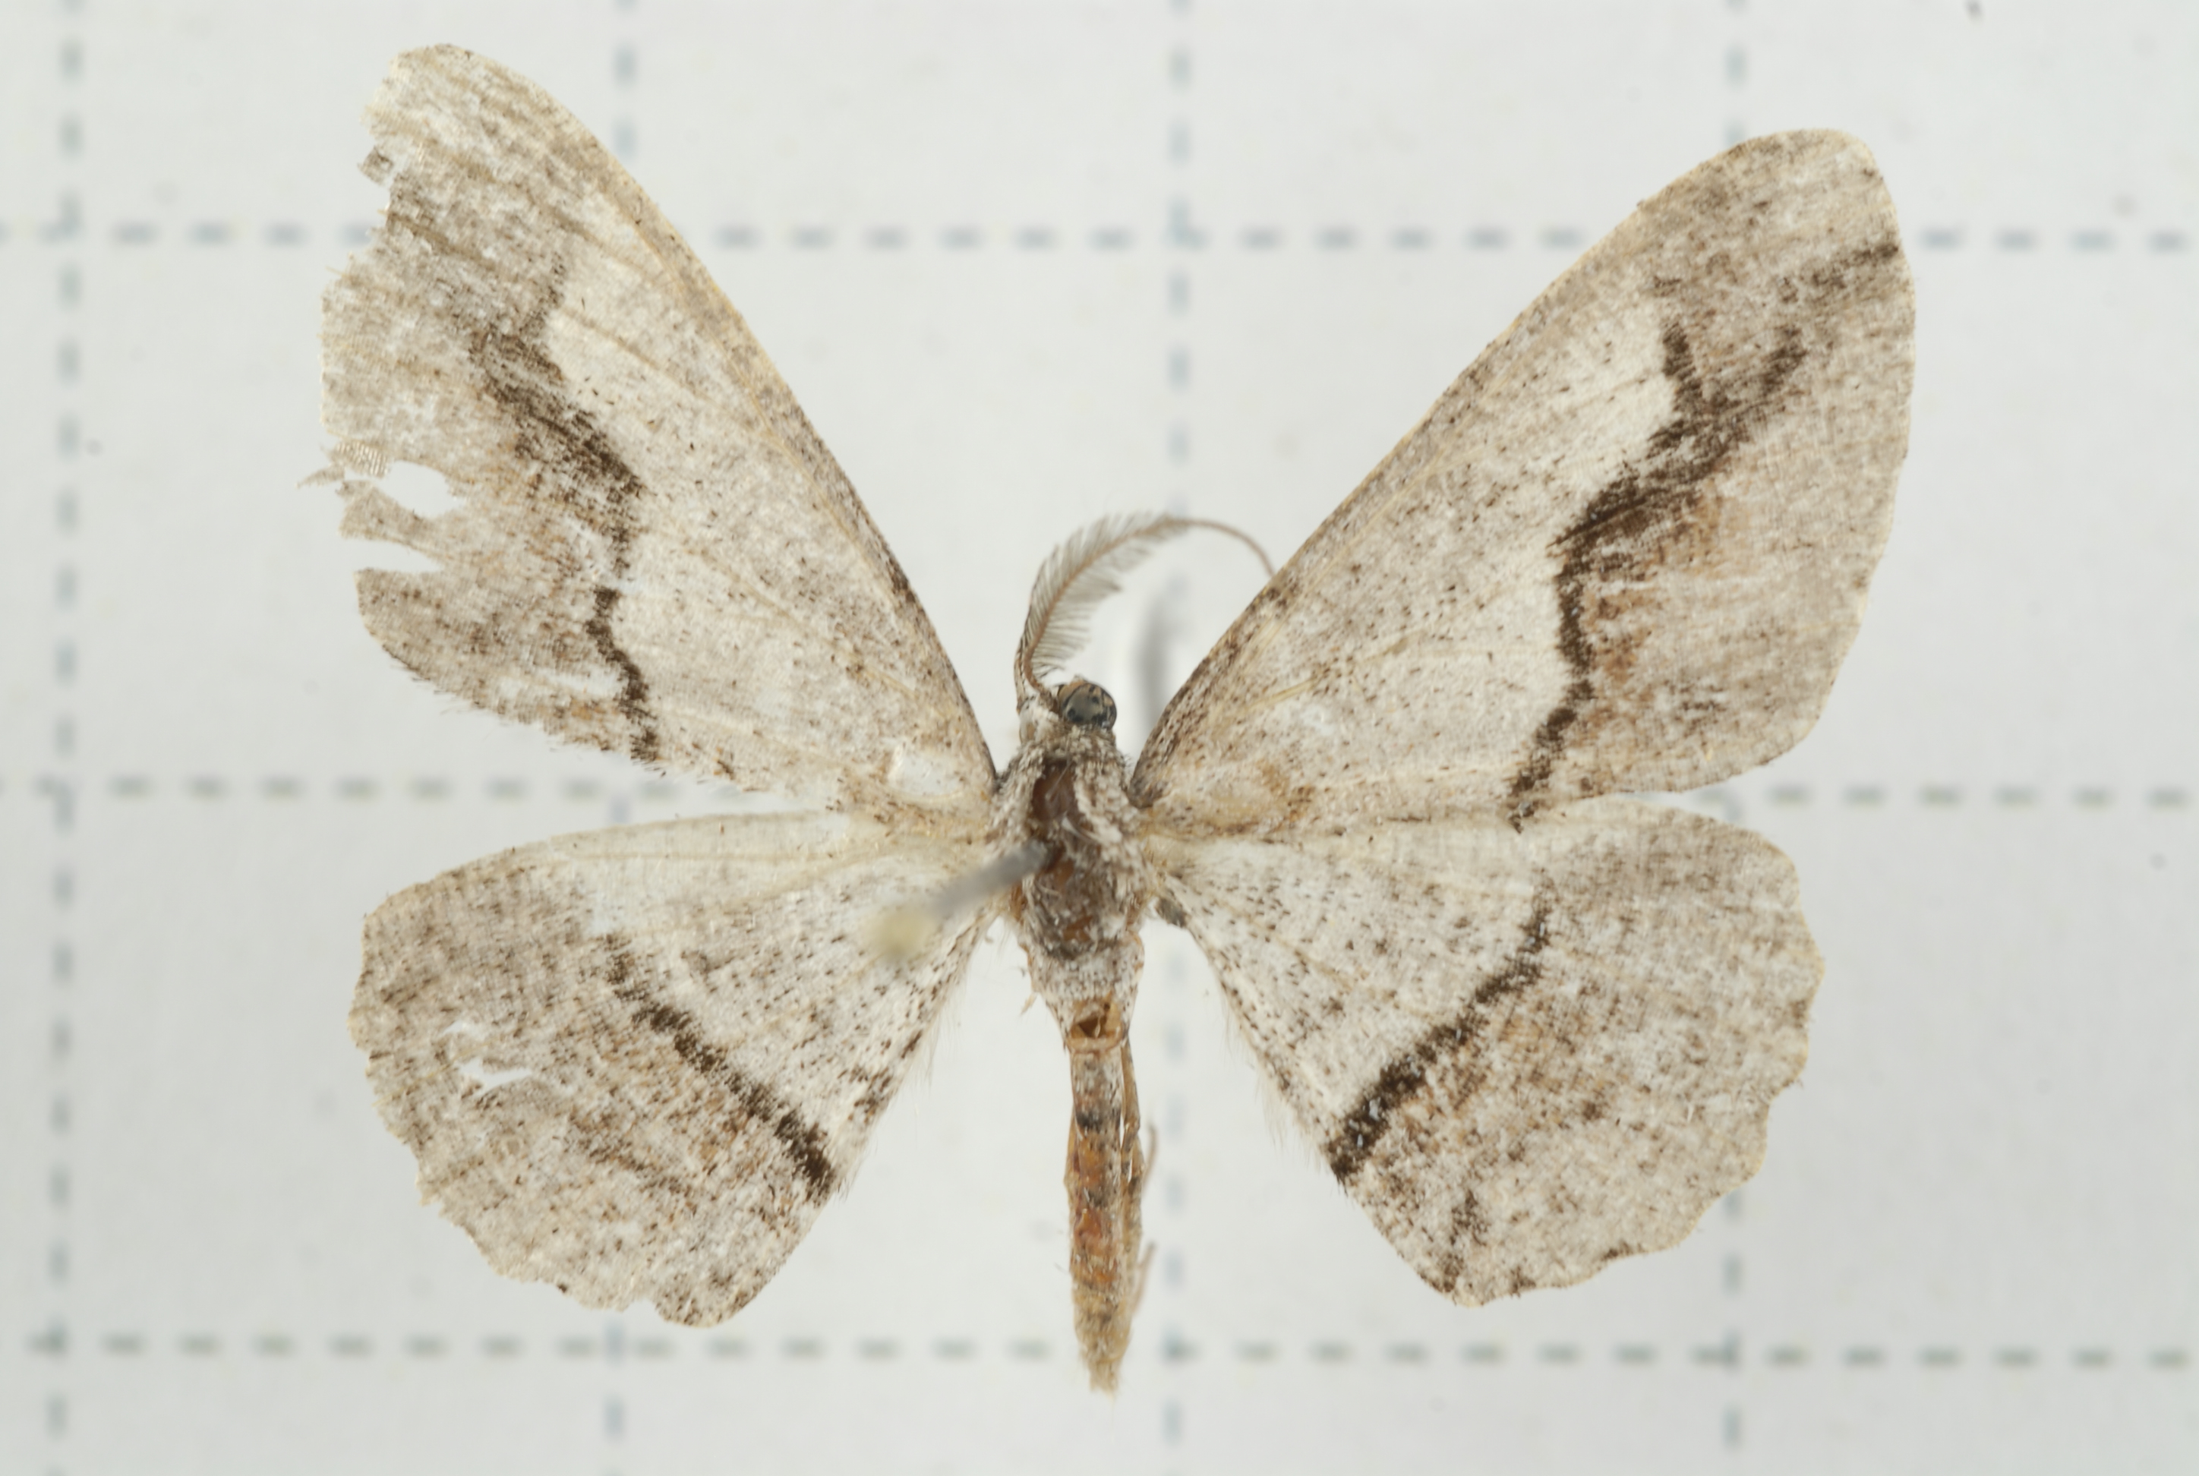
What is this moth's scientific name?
Rikiosatoa mavi
